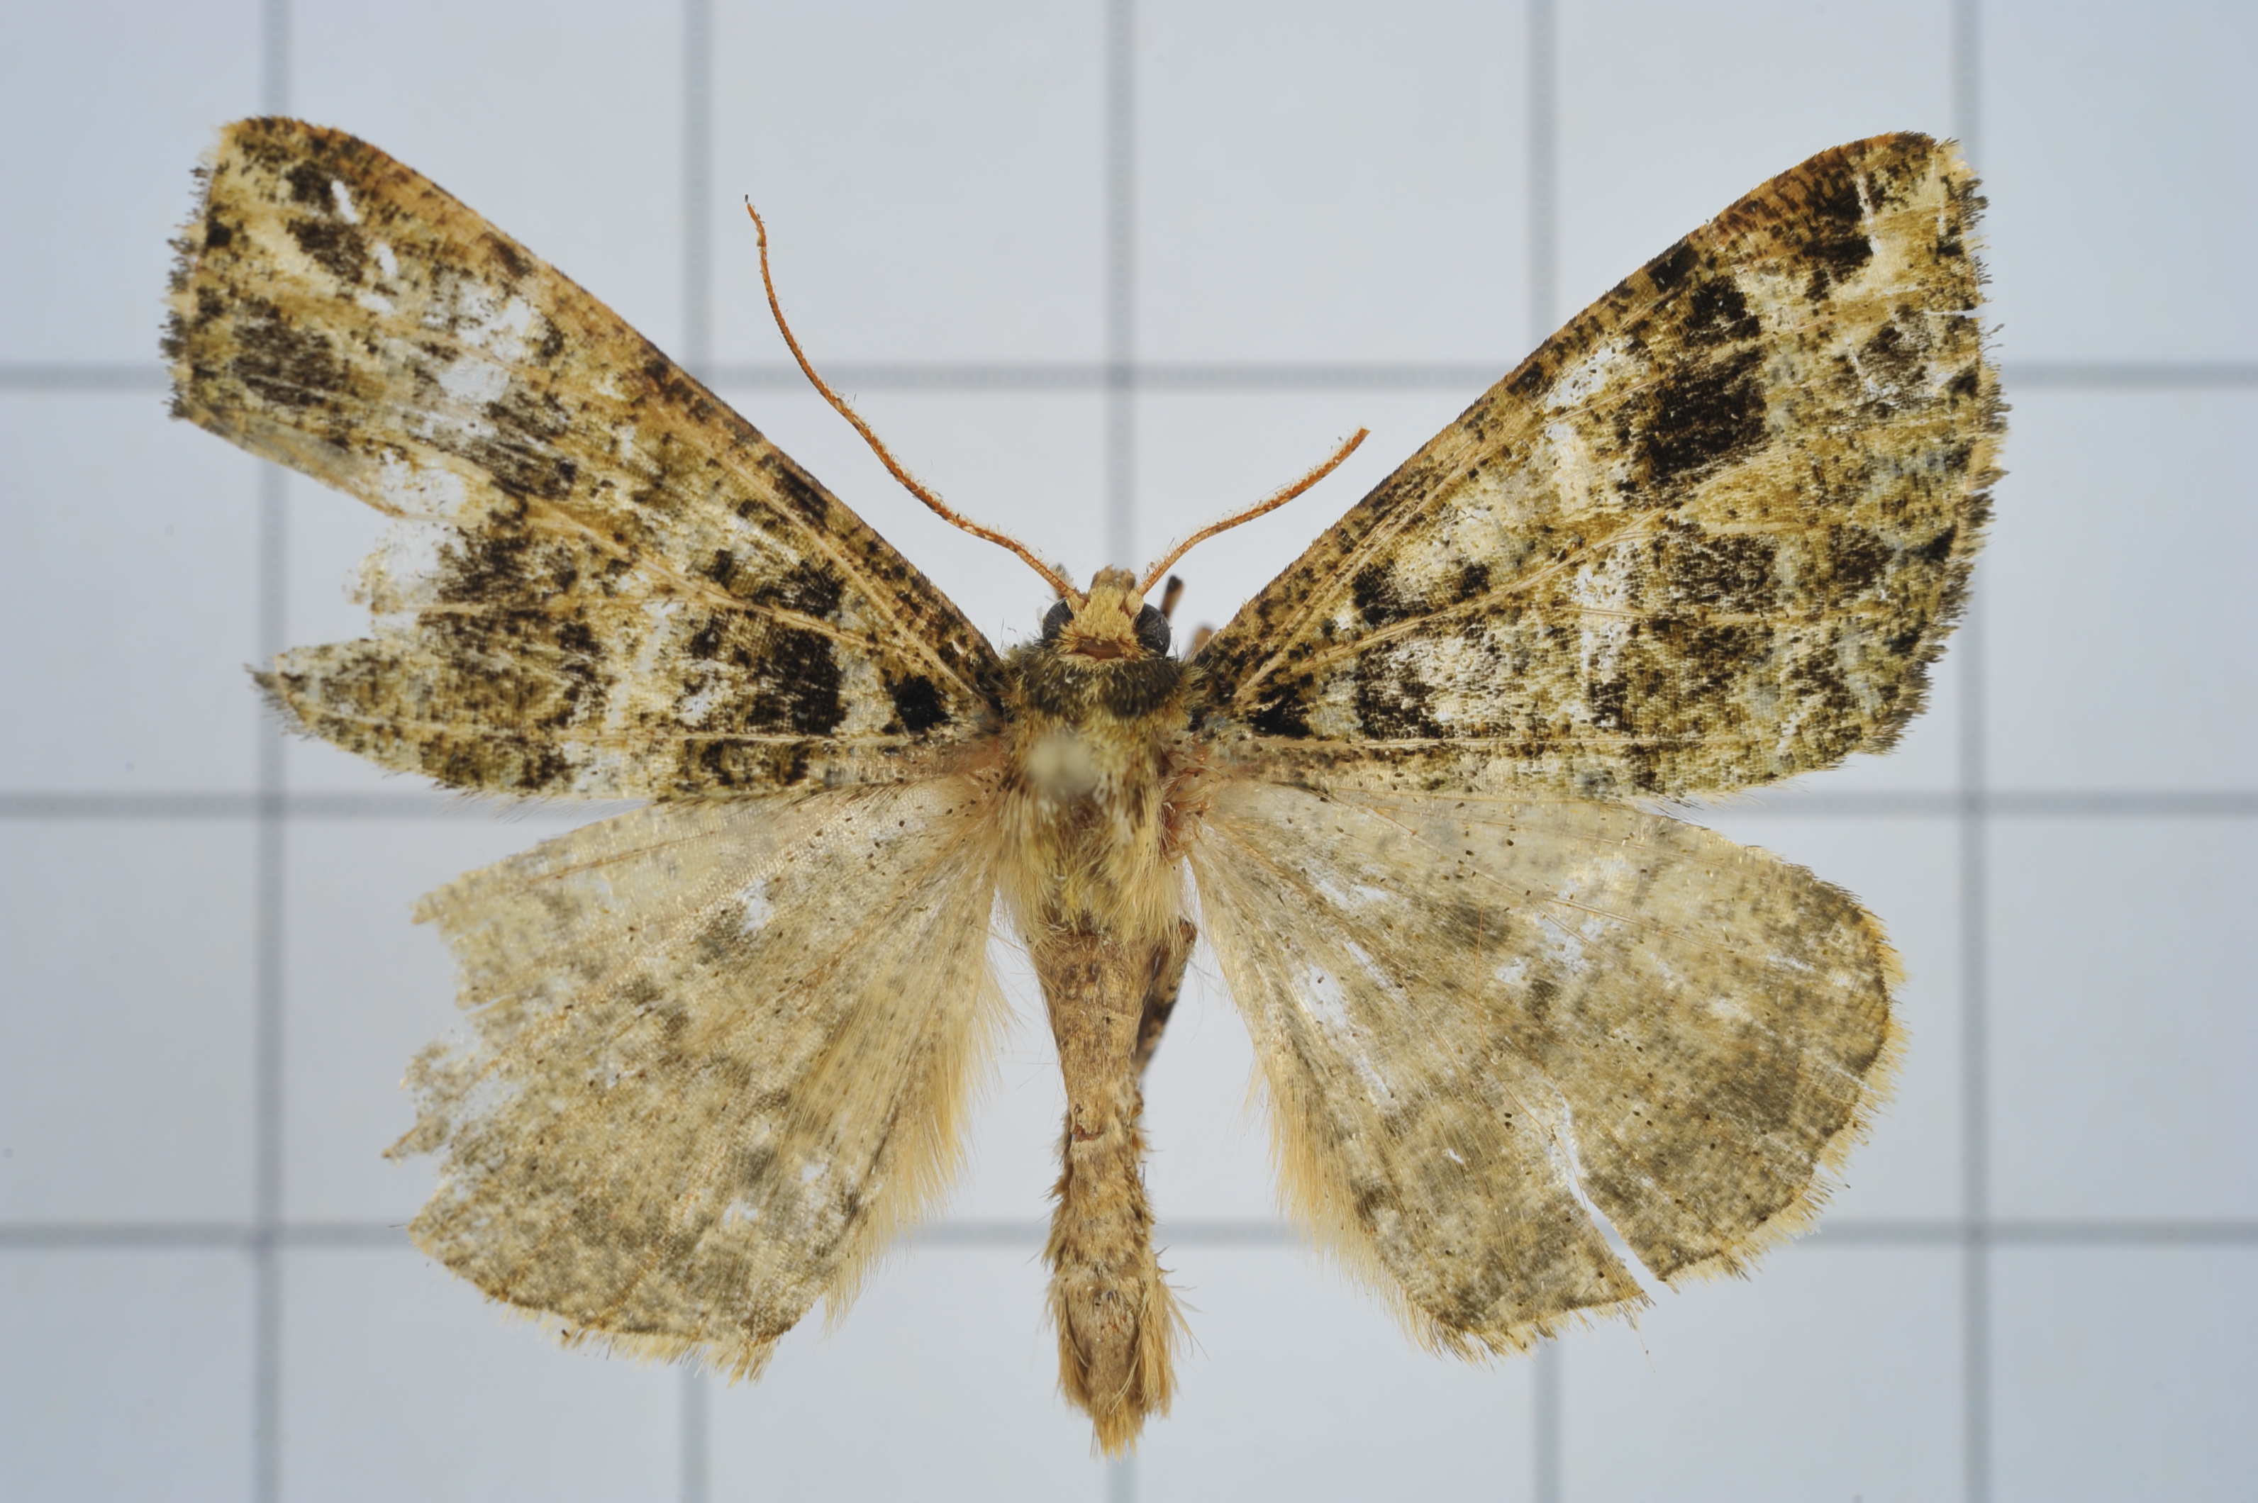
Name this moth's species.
Arichanna pryeraria
